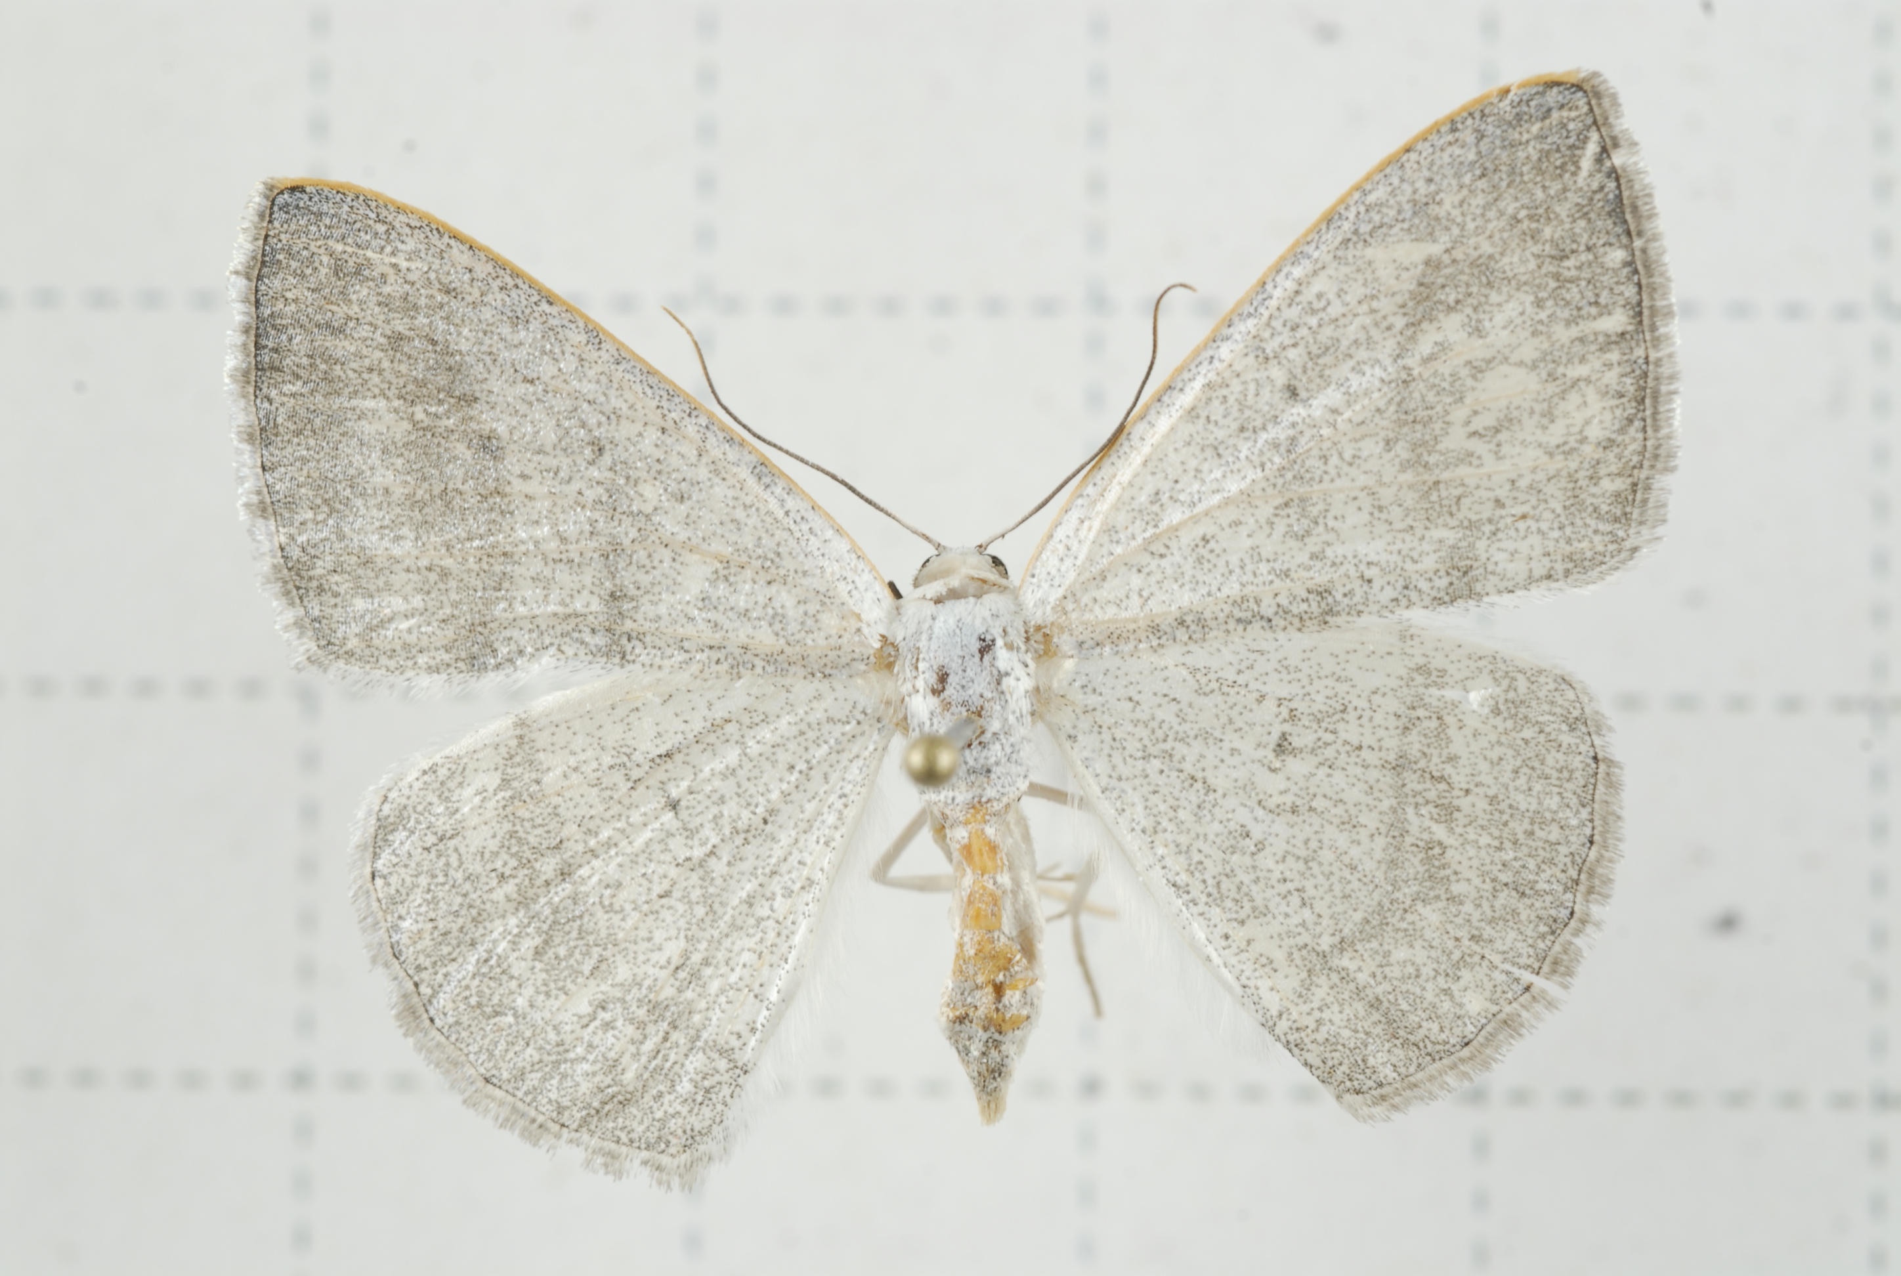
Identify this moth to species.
Lomographa platyleucata marginata
